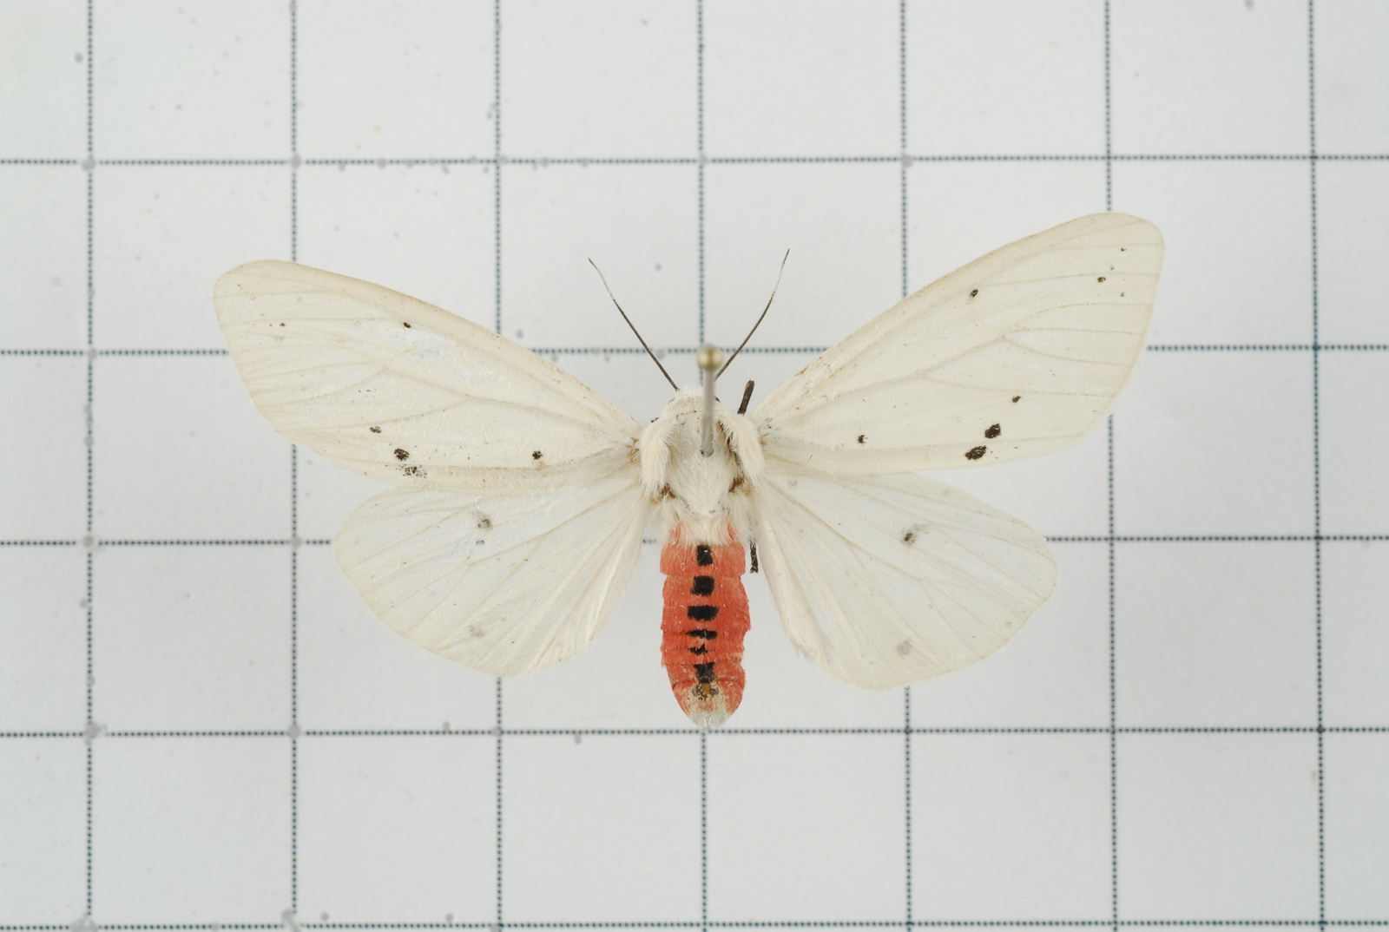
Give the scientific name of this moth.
Spilarctia subcarnea
